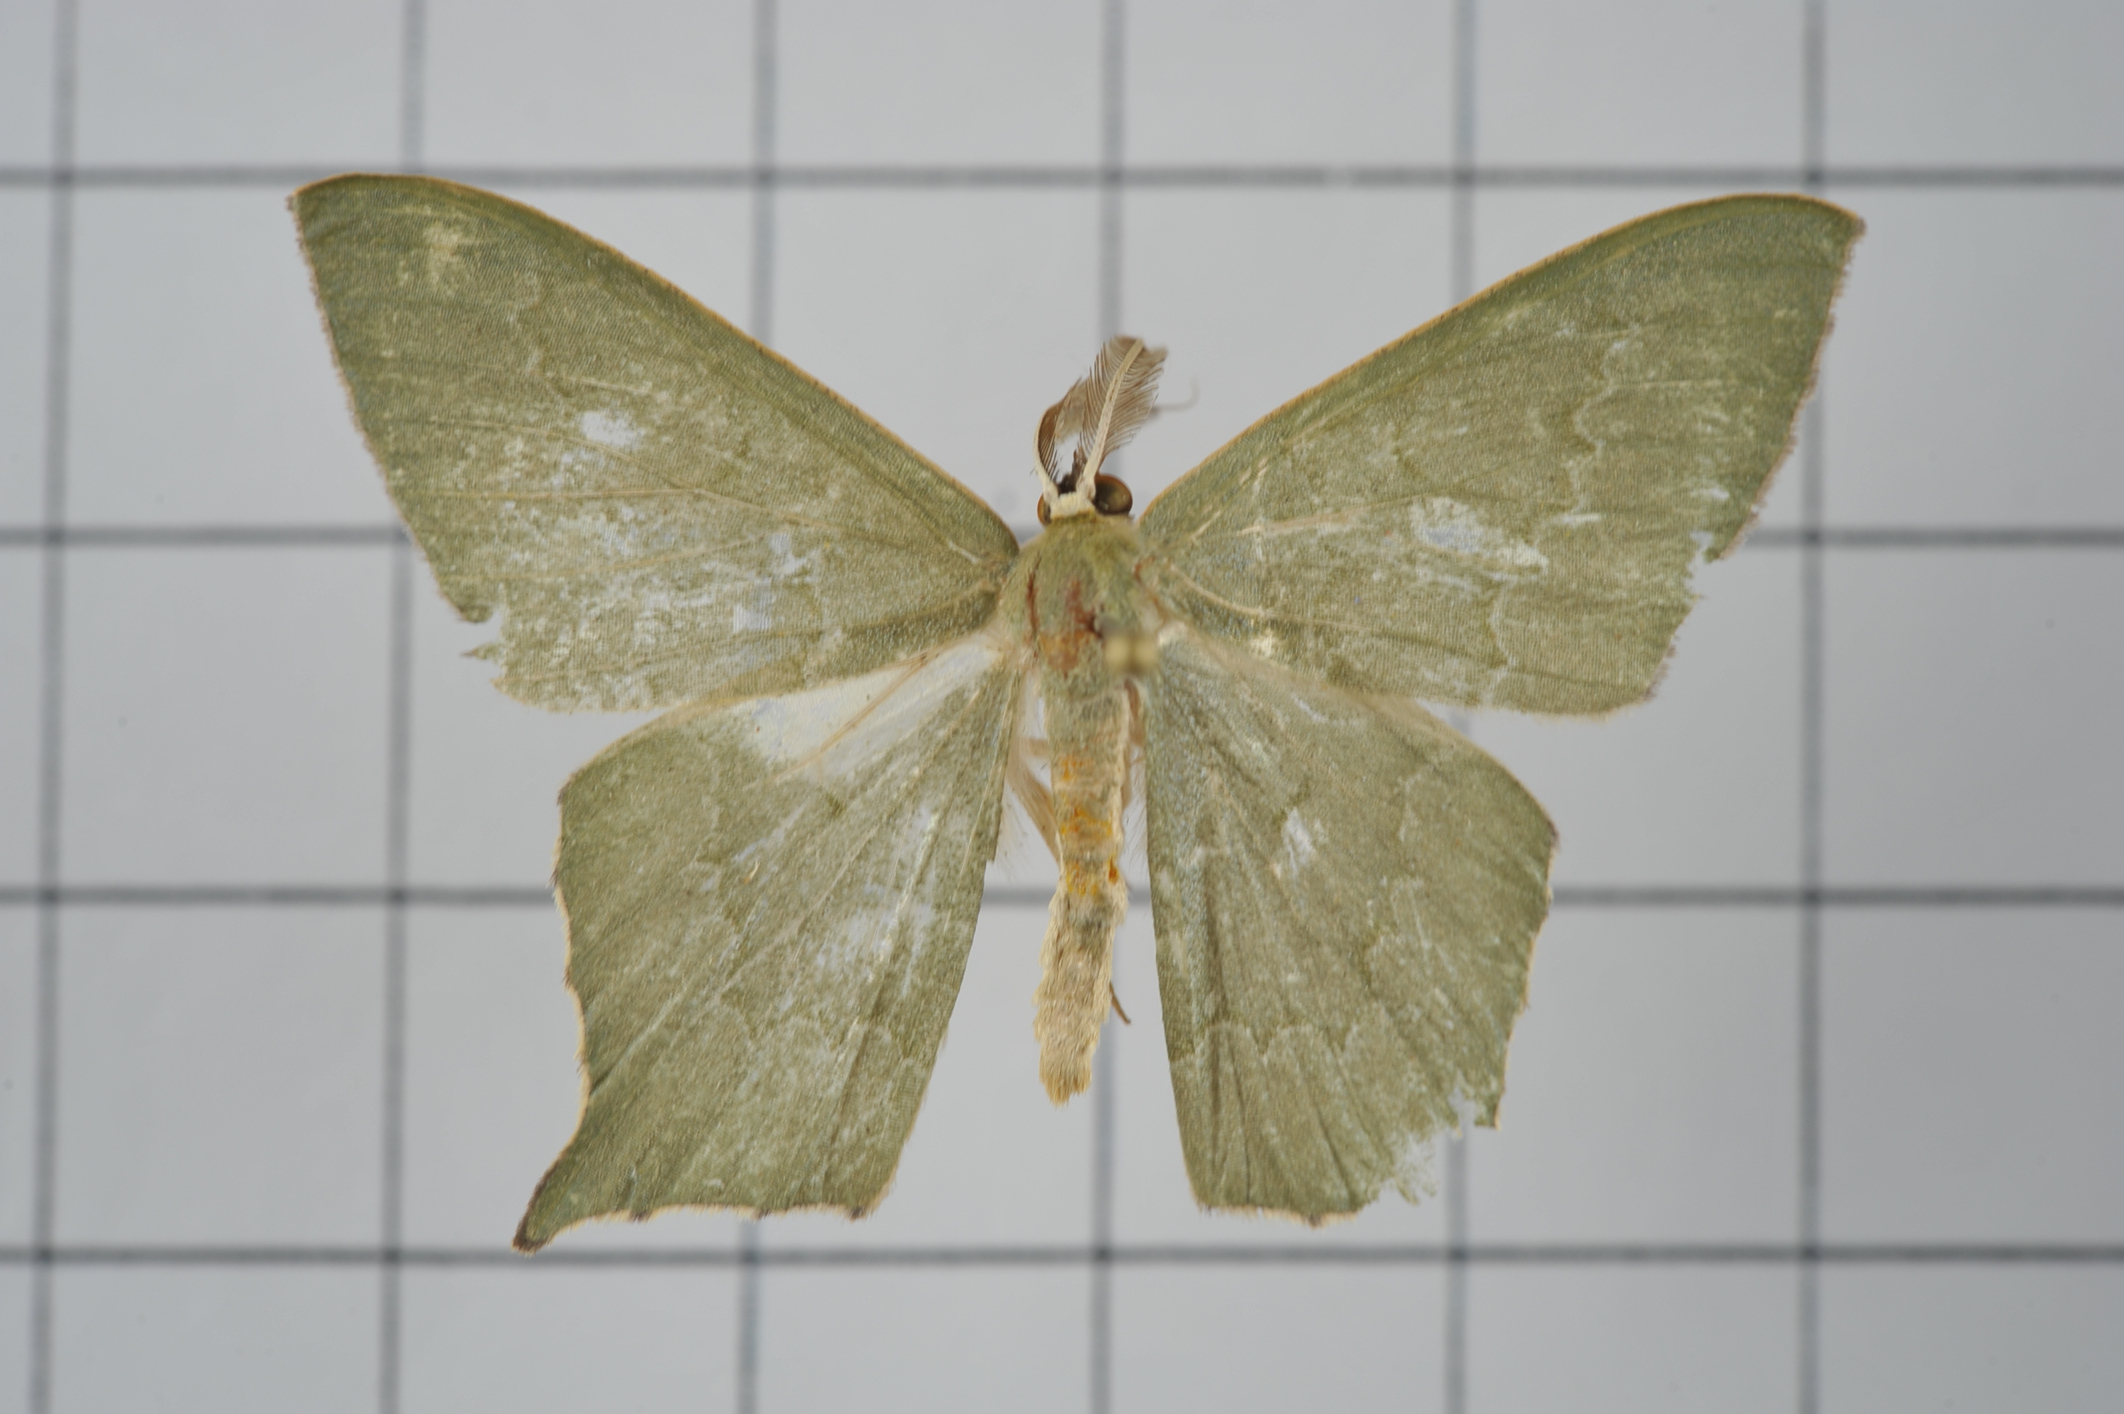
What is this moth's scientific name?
Maxates versicauda versicauda
